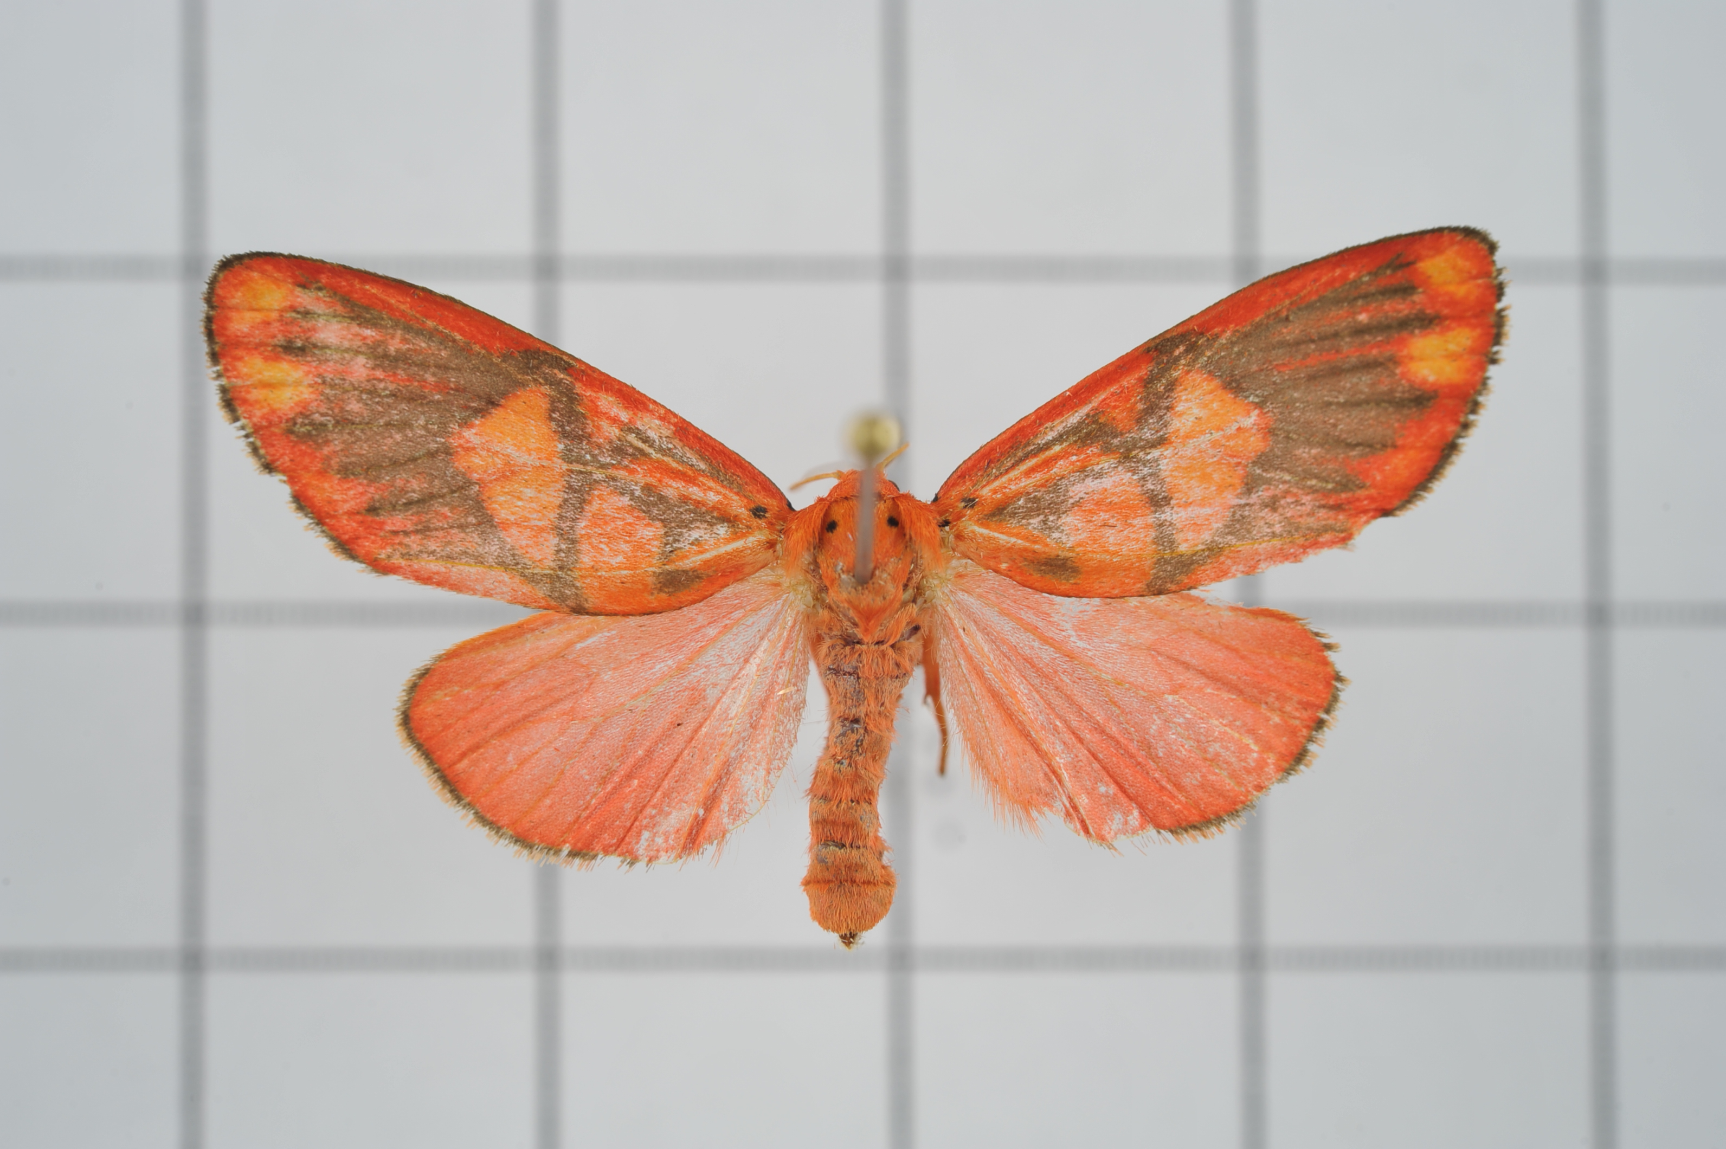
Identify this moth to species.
Matsumursine horishanella
